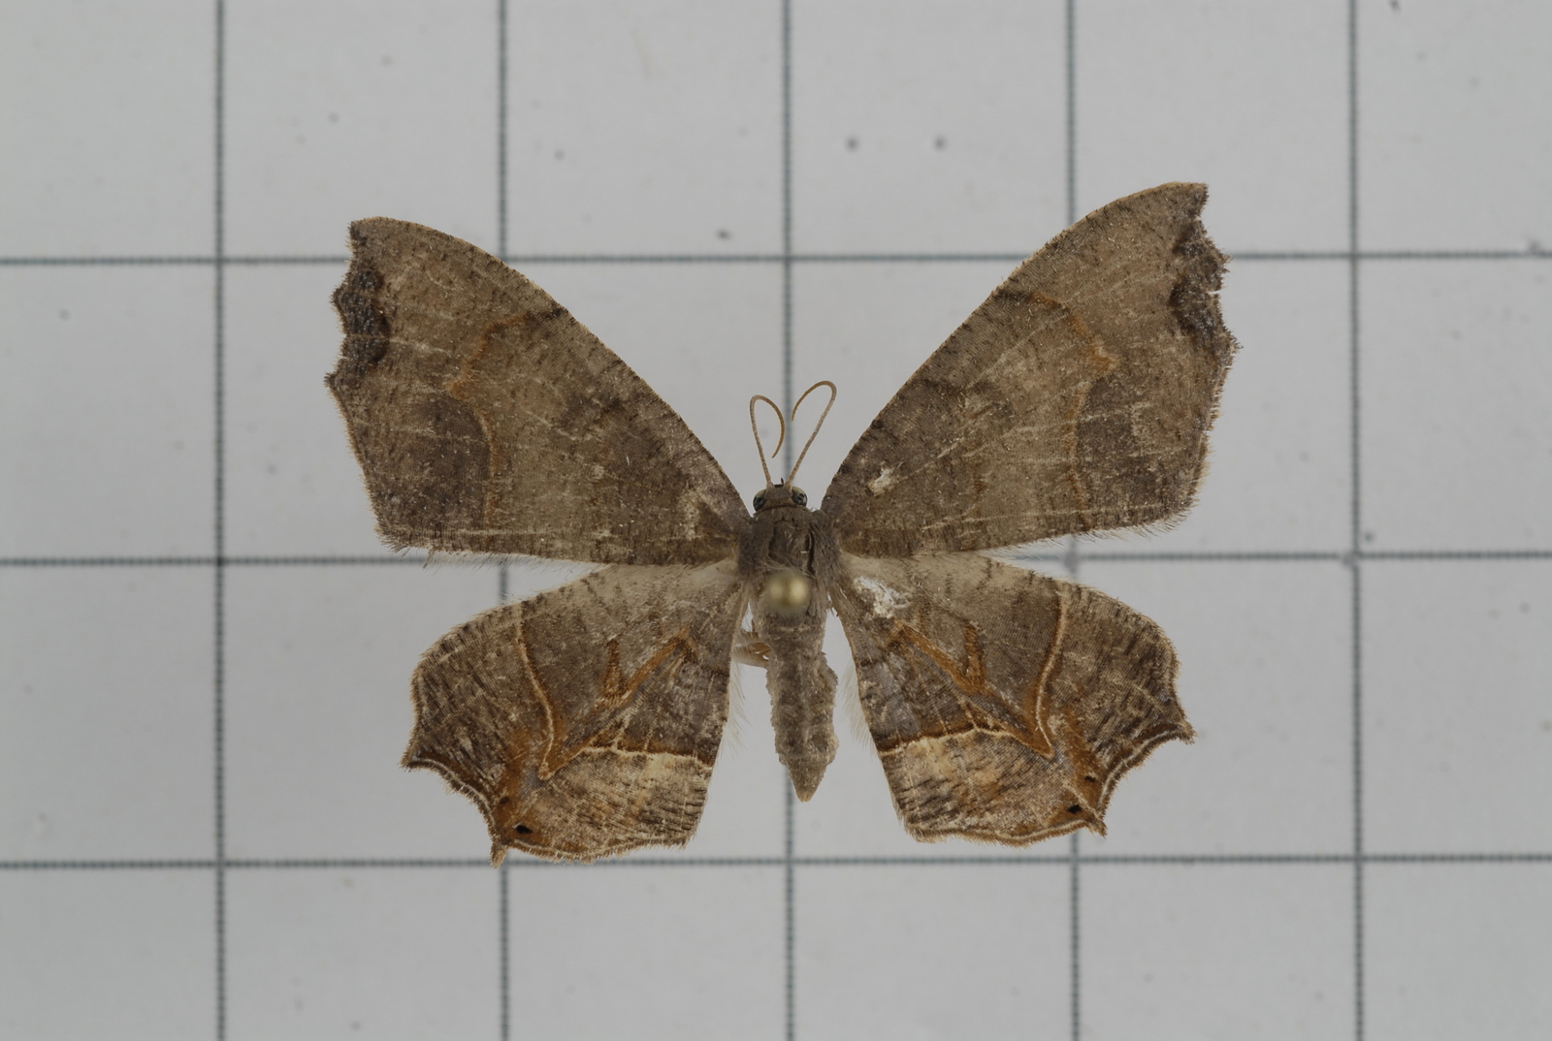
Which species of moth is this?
Epiplema arcuata
